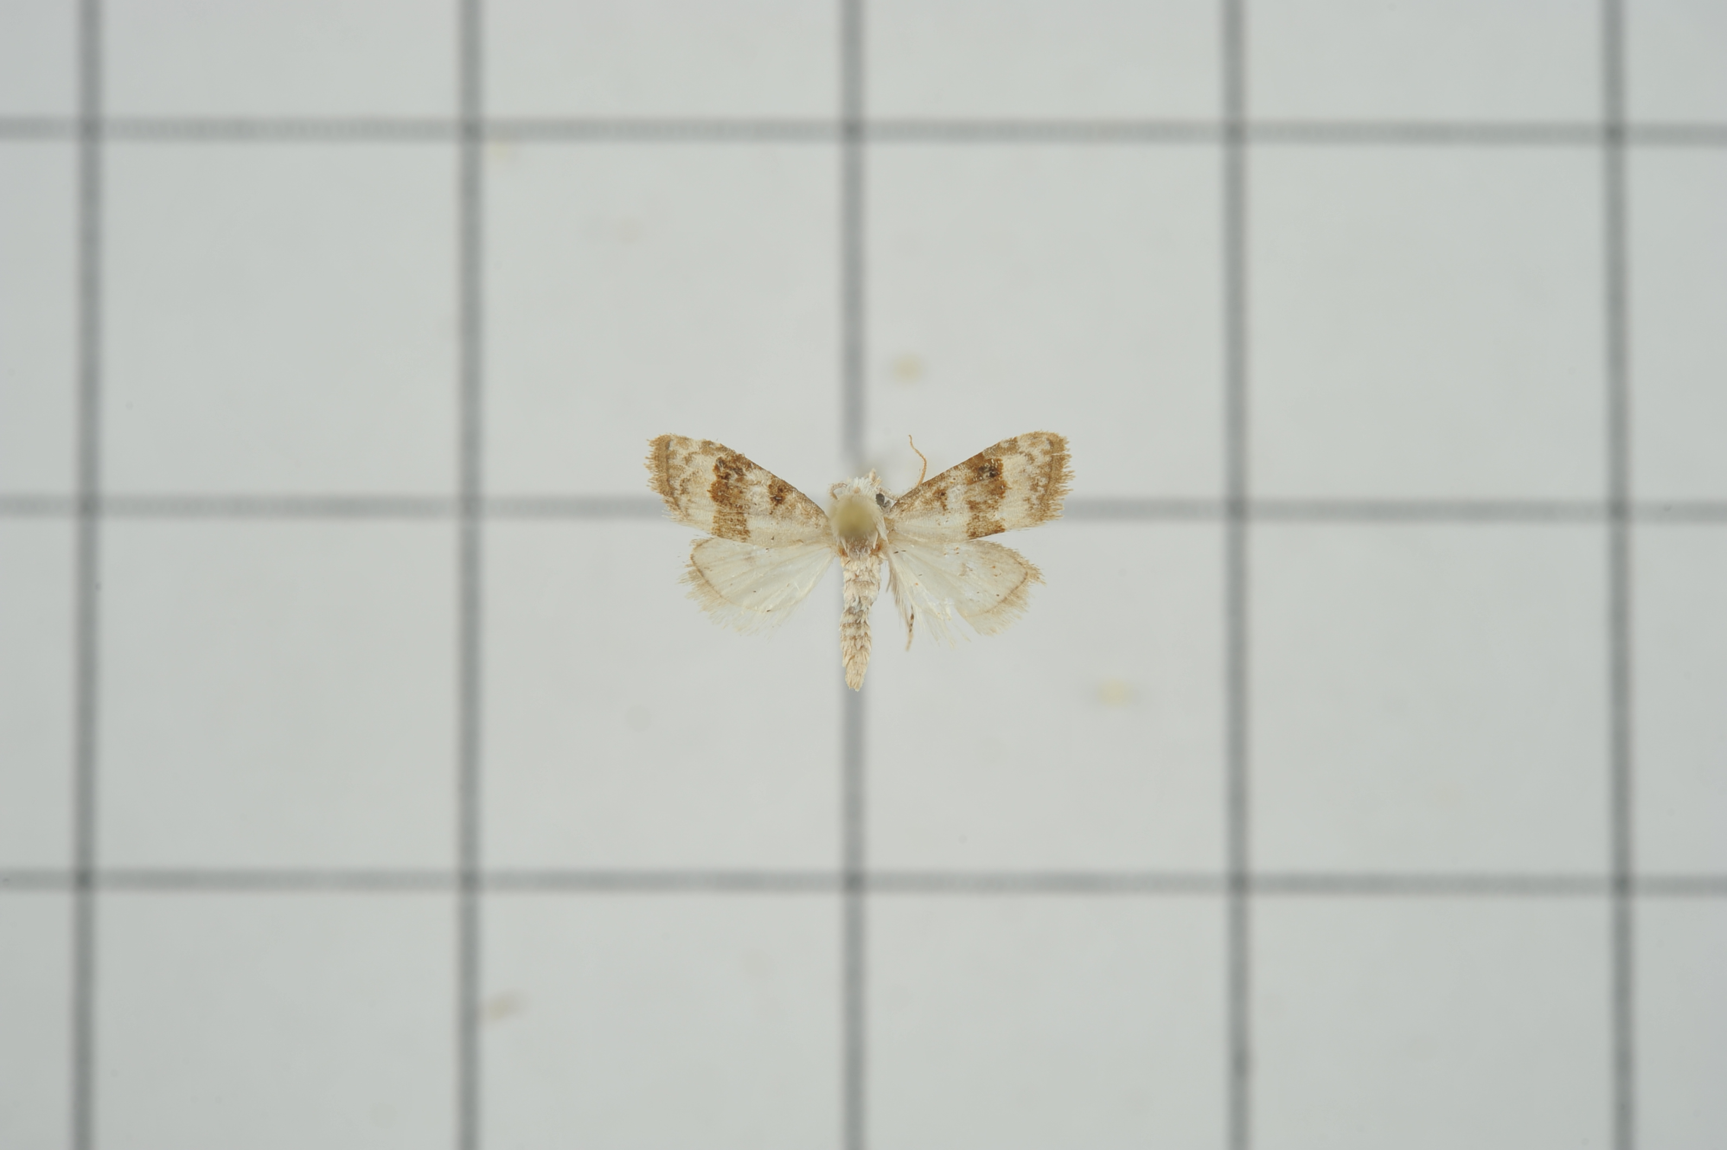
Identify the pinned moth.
Nola taeniata
